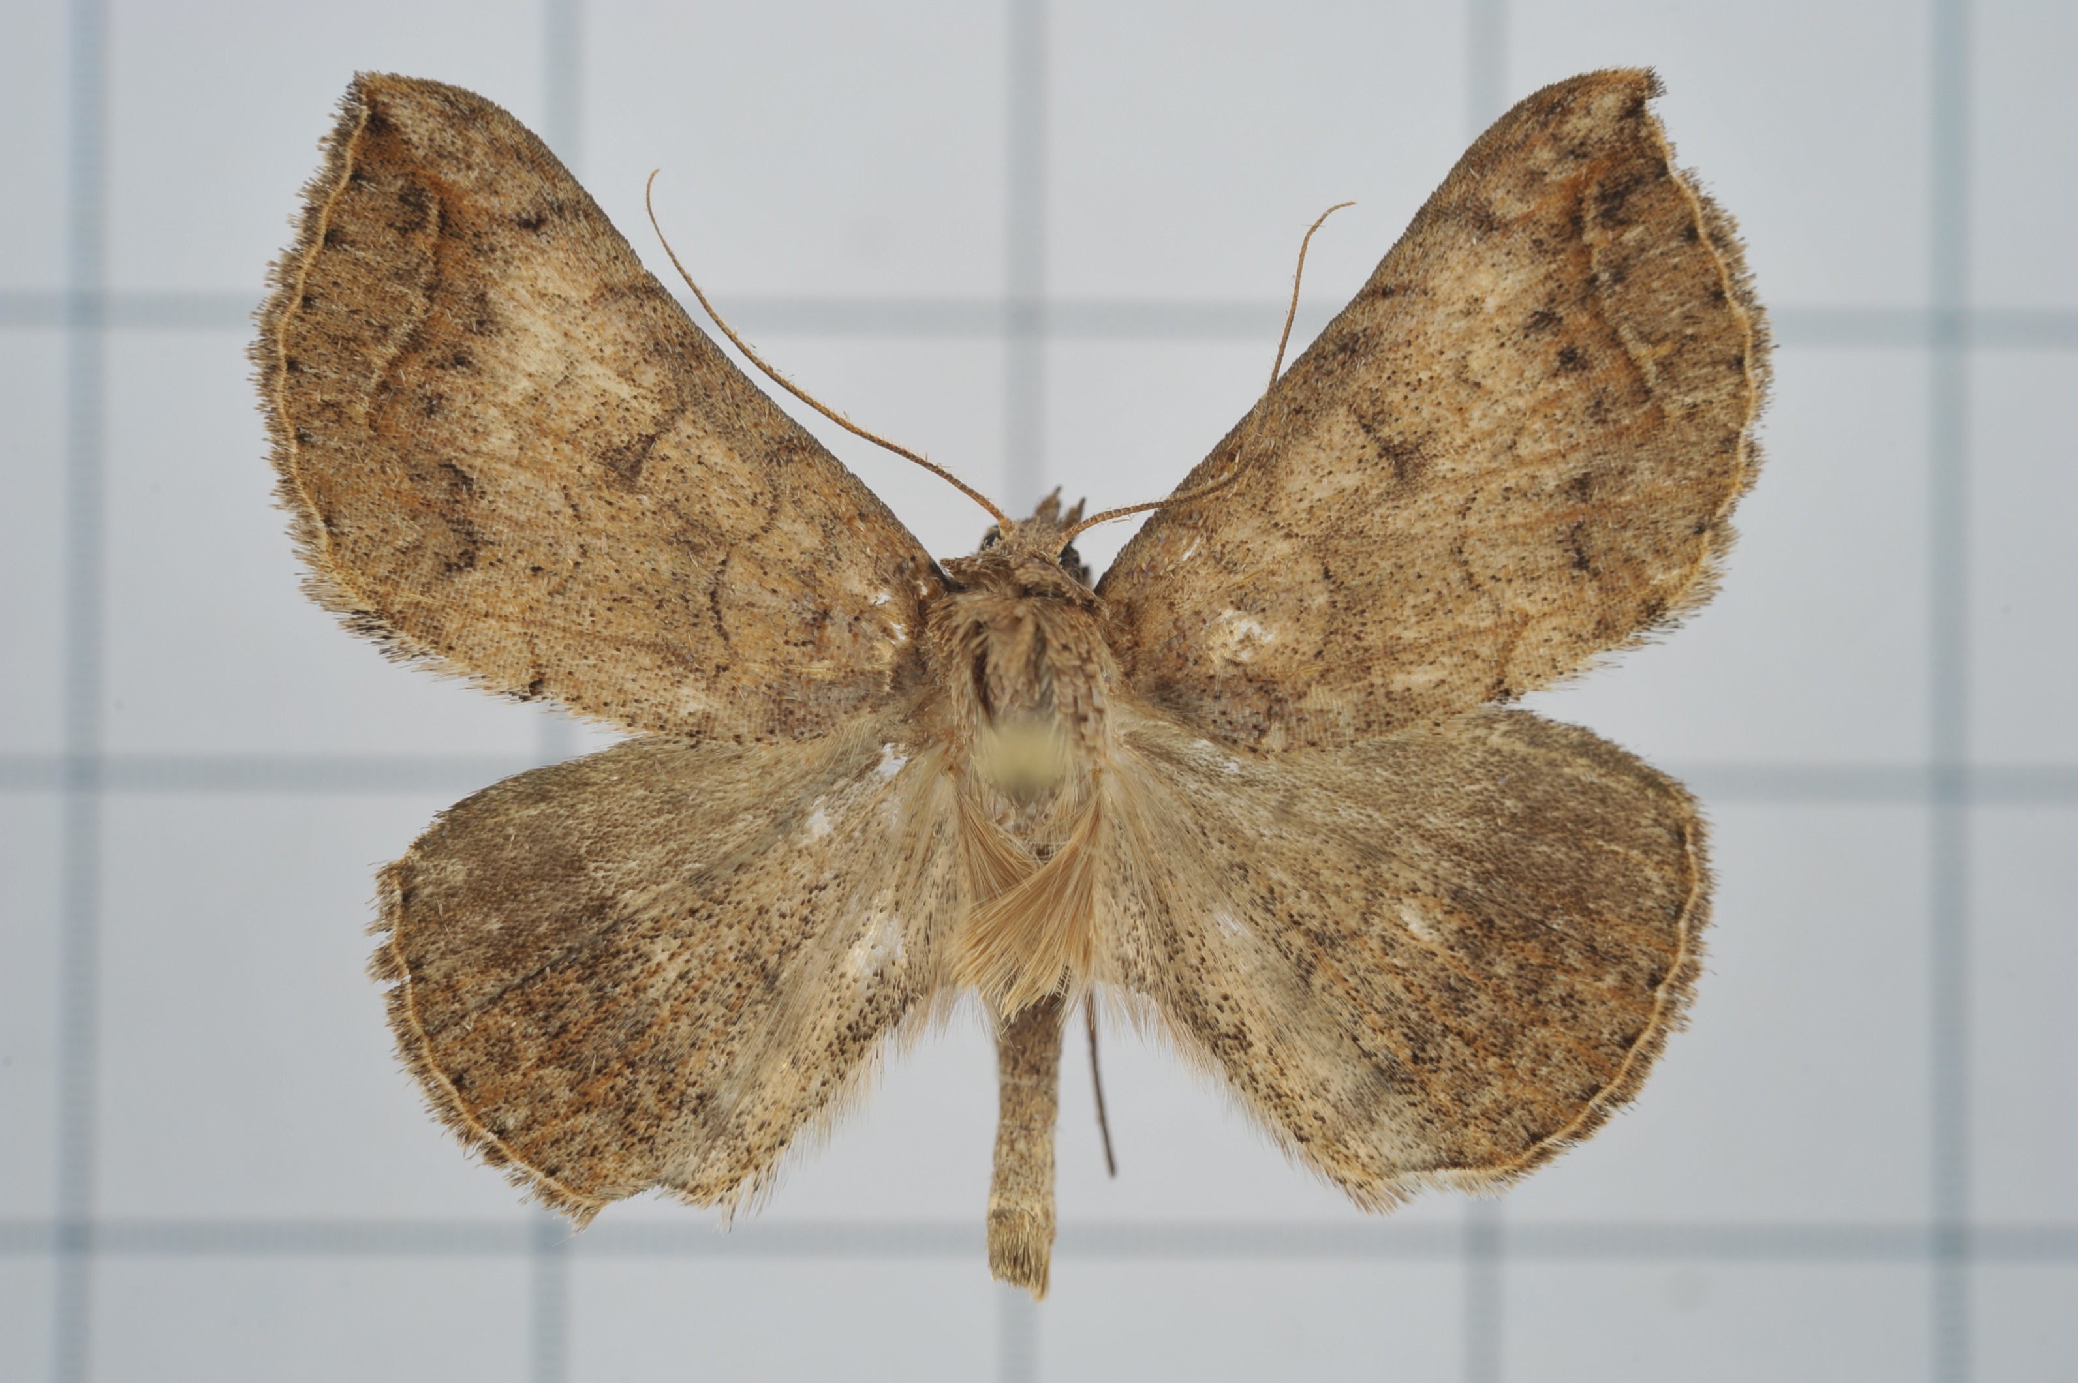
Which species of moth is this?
Blasticorhinus rivulosa
